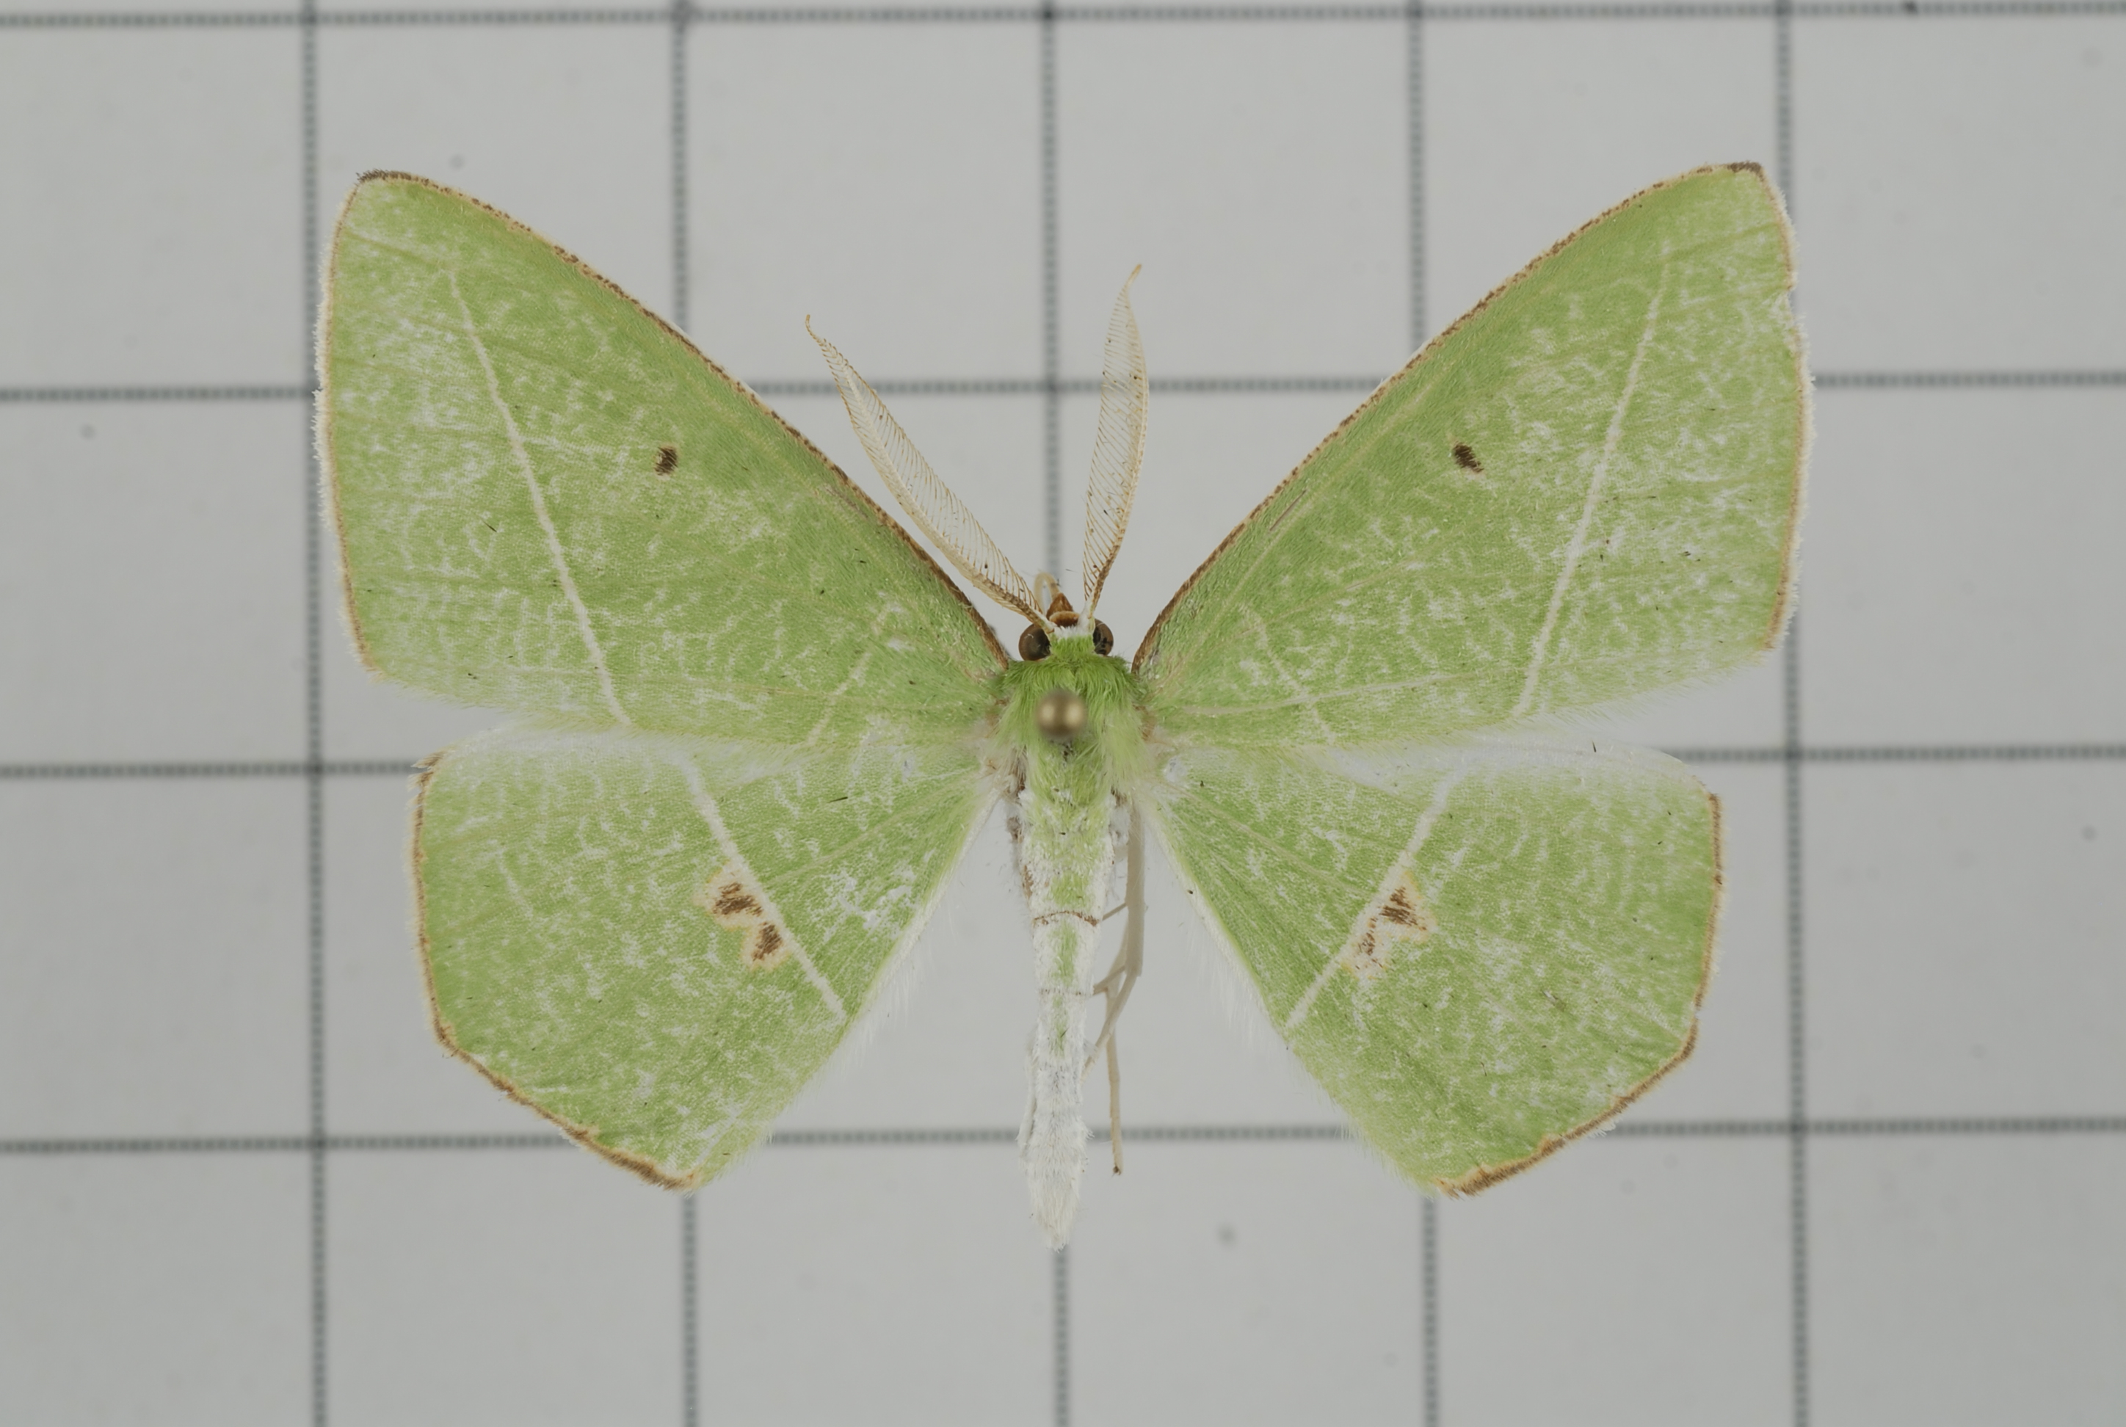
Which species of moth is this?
Tanaoctenia haliaria
